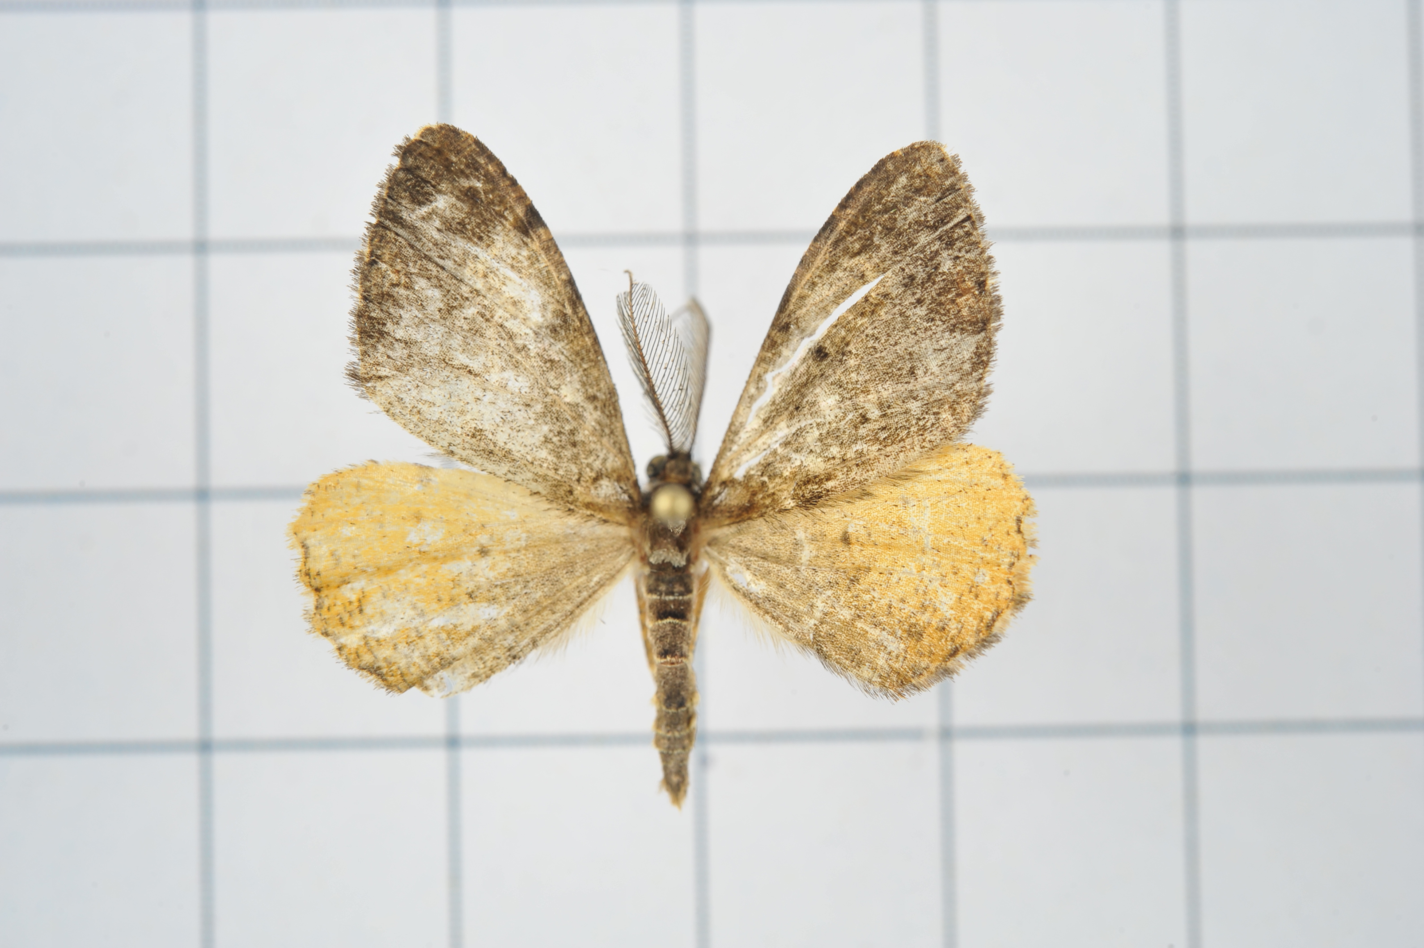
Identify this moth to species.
Alcis rubicunda
